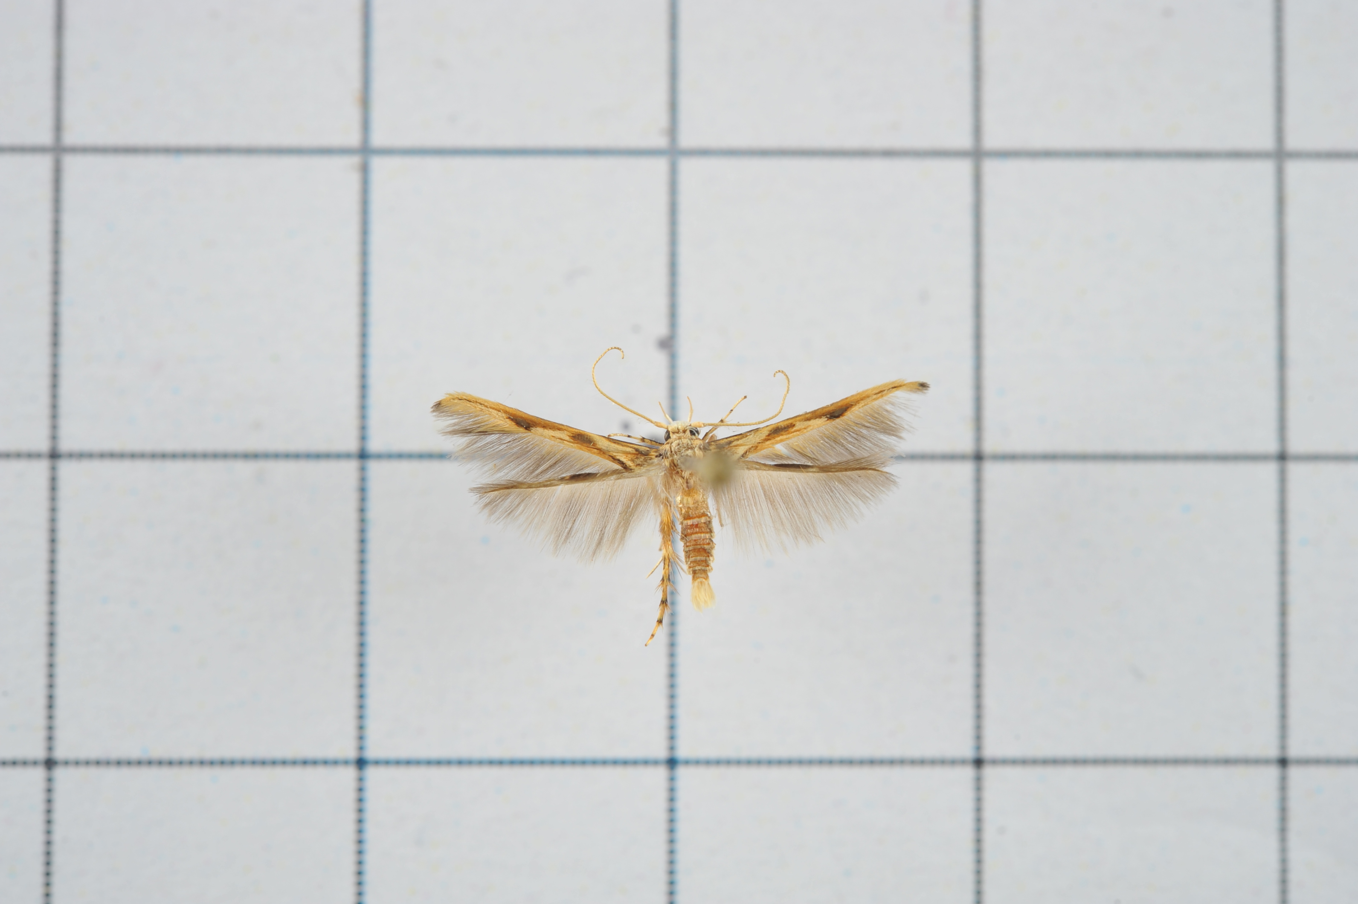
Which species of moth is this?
Stathmopoda stimulata
